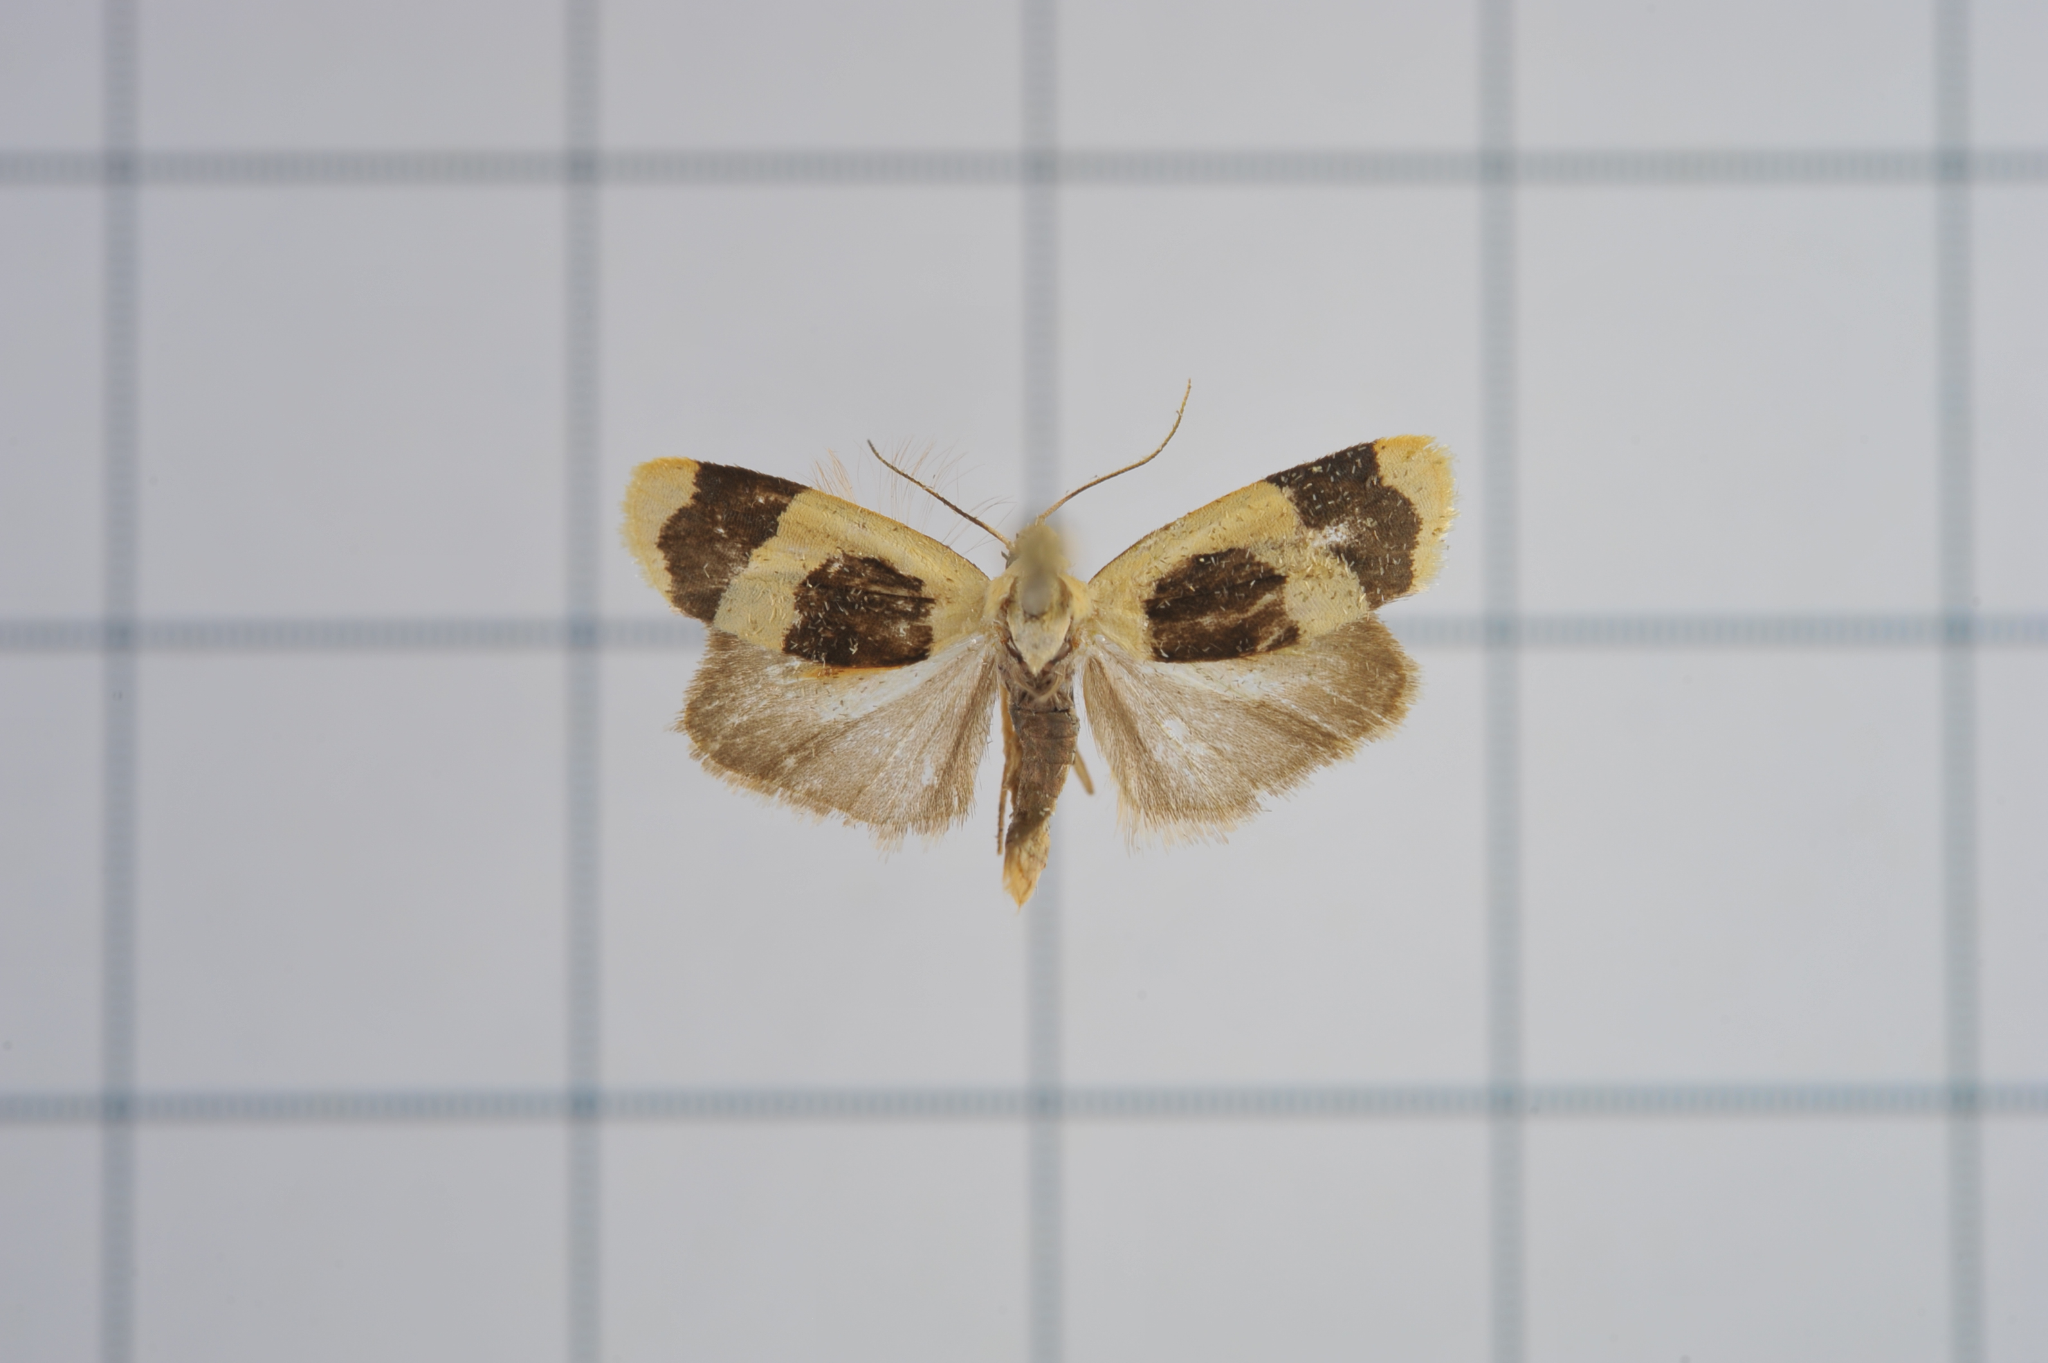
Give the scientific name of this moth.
Garudinia taioana
